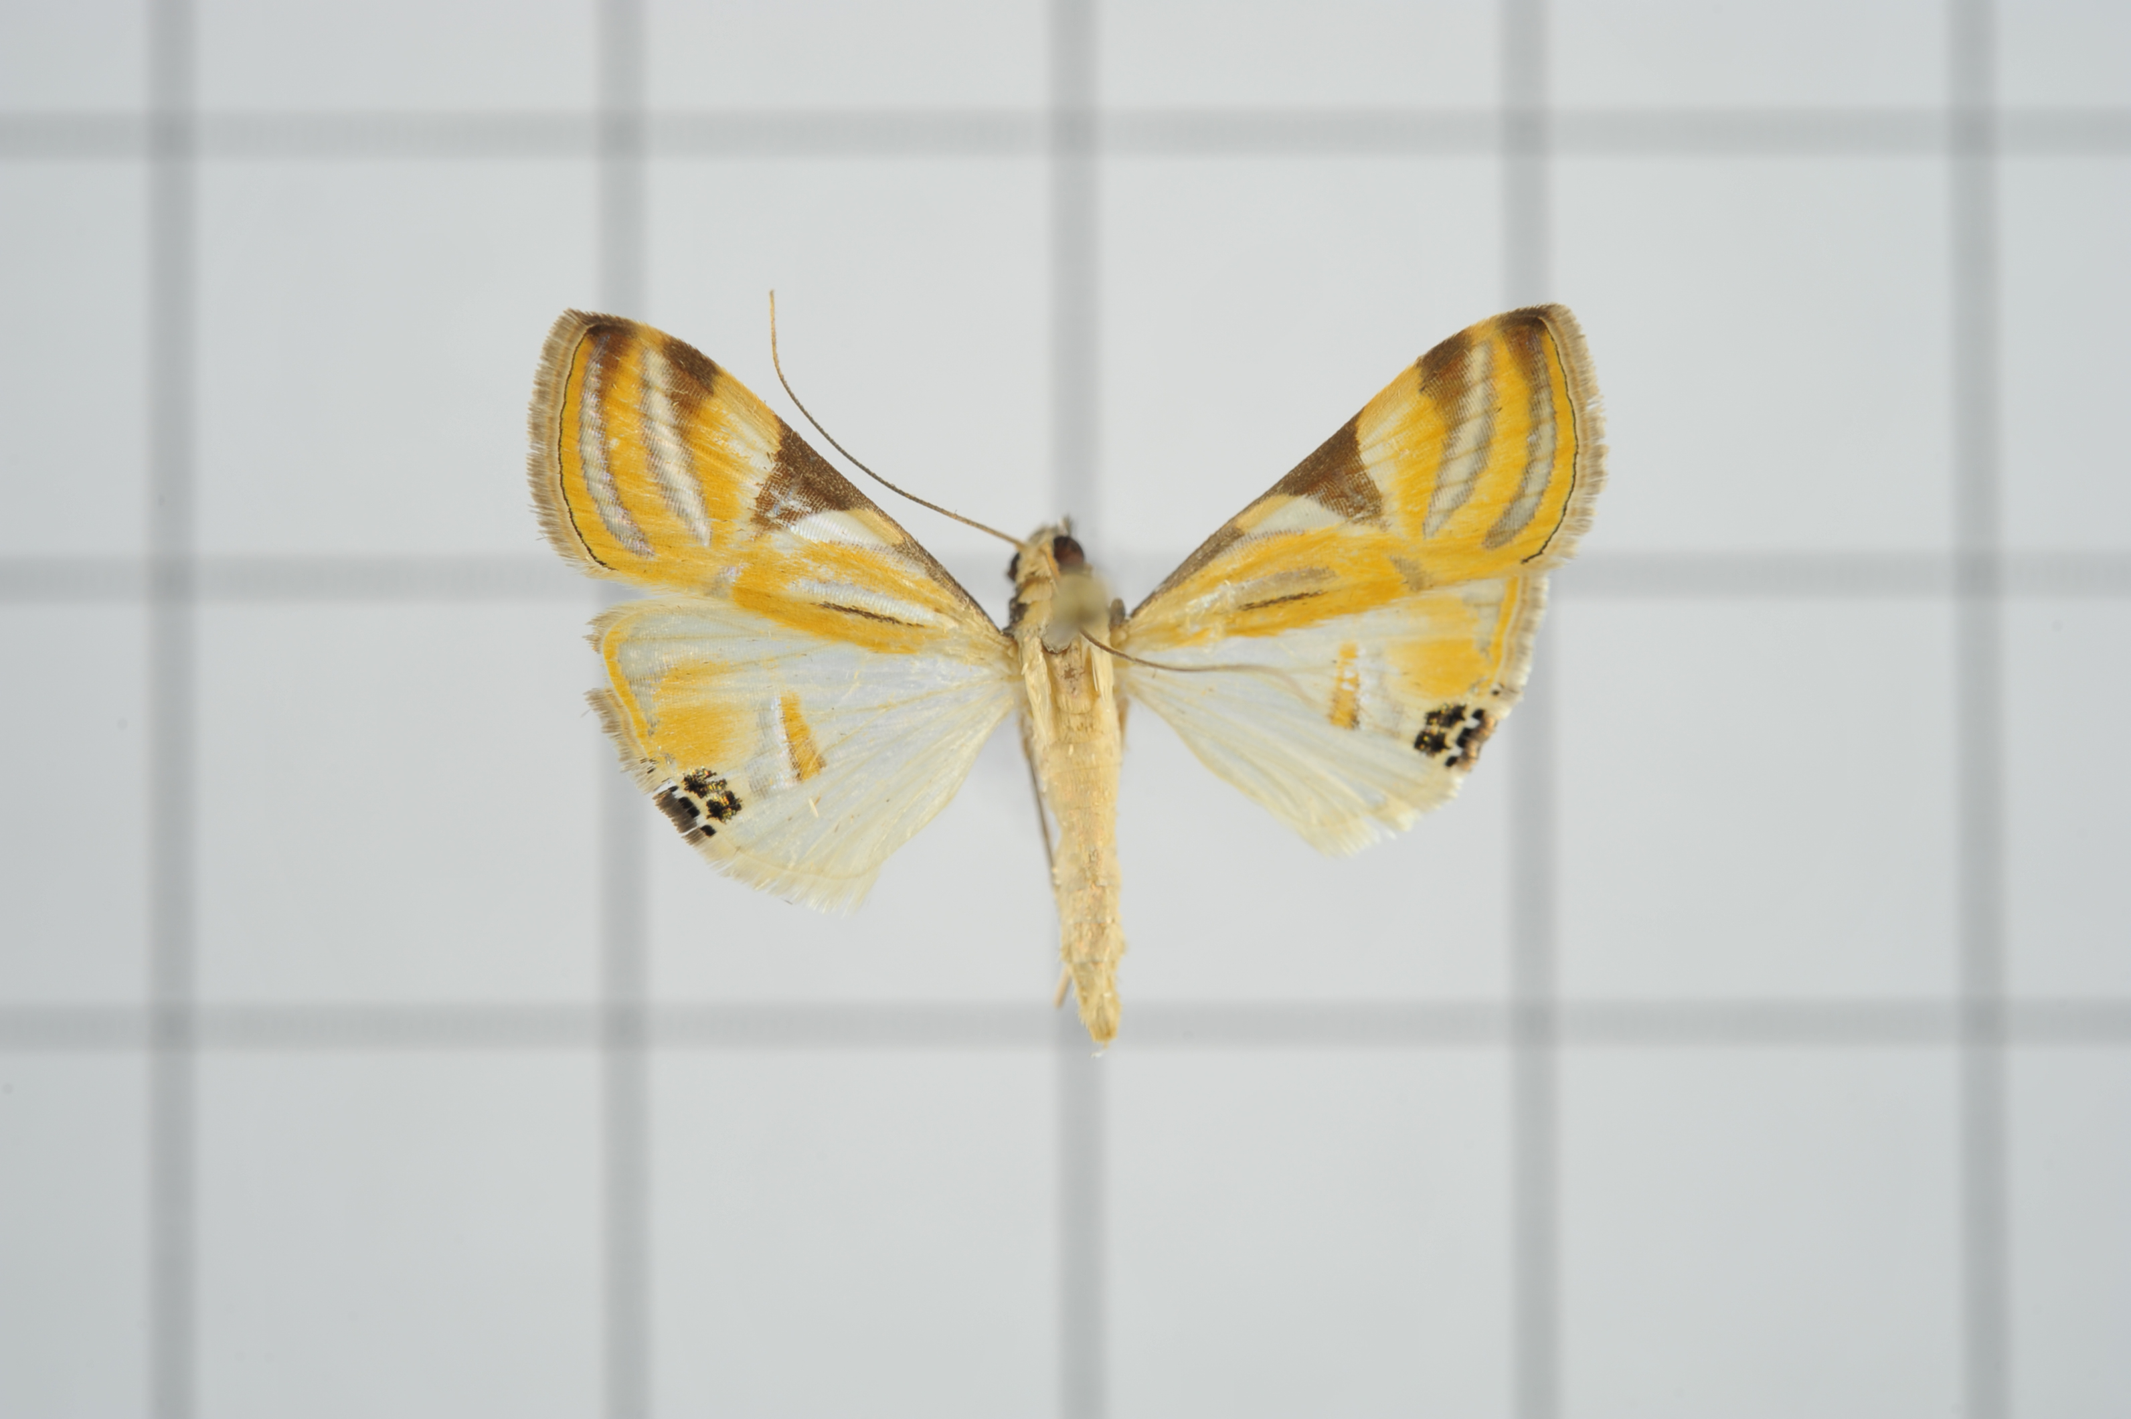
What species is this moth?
Talanga sexpunctalis
